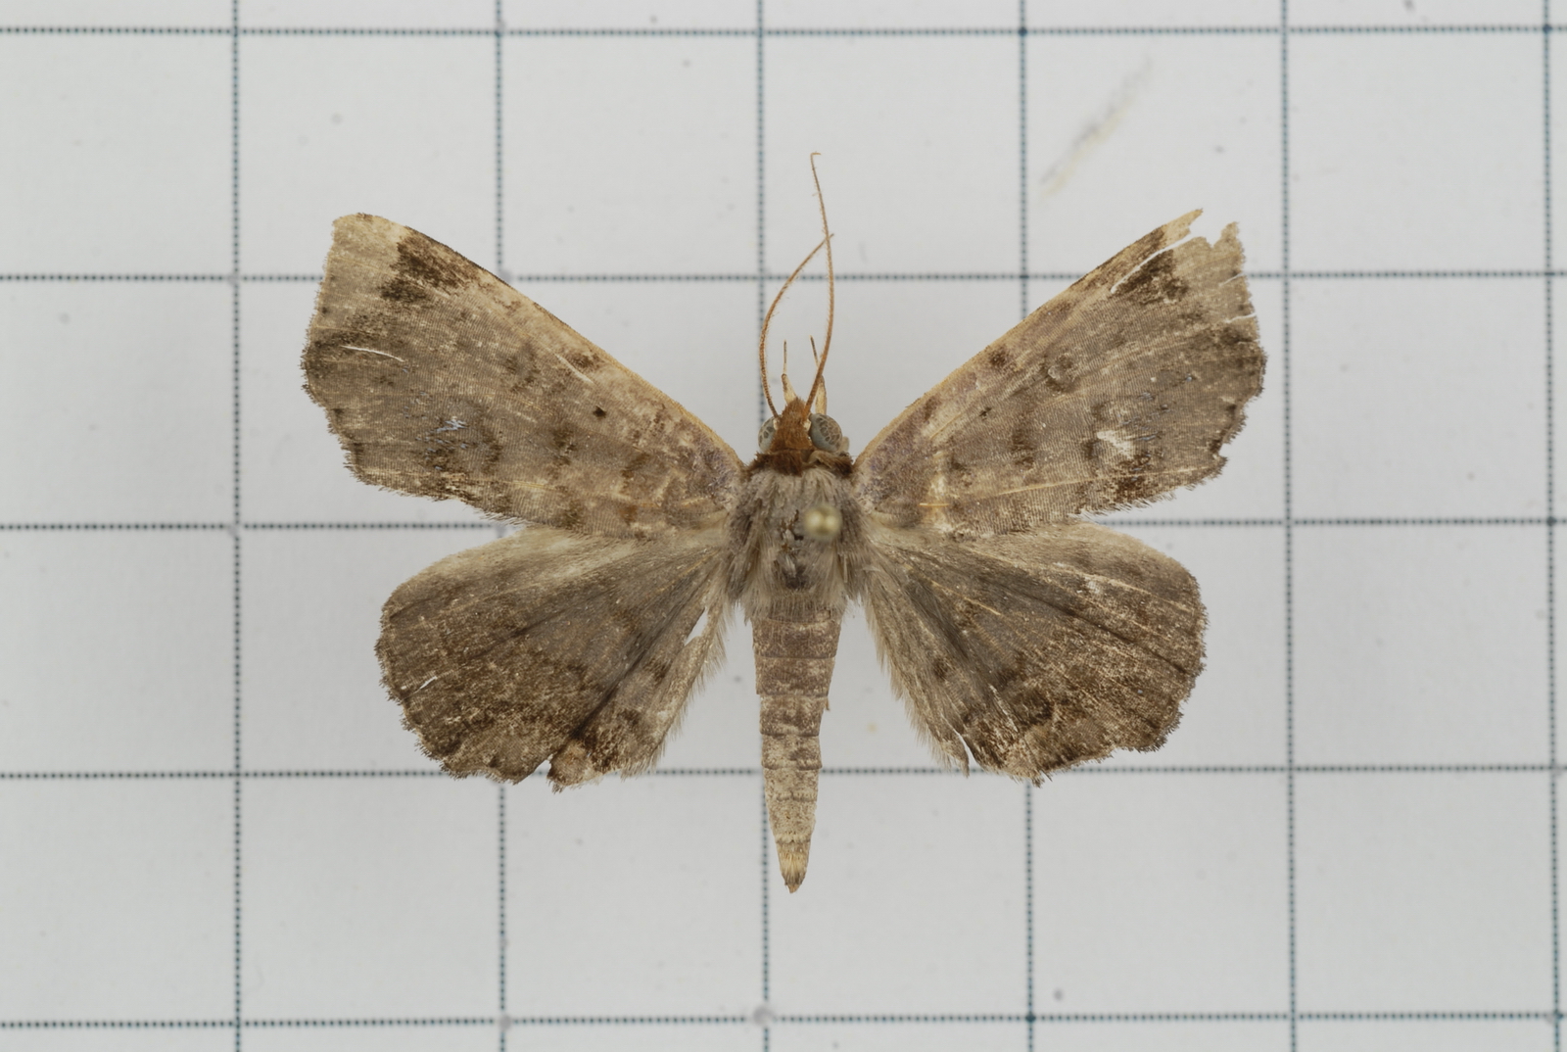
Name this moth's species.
Mecodina albodentata
